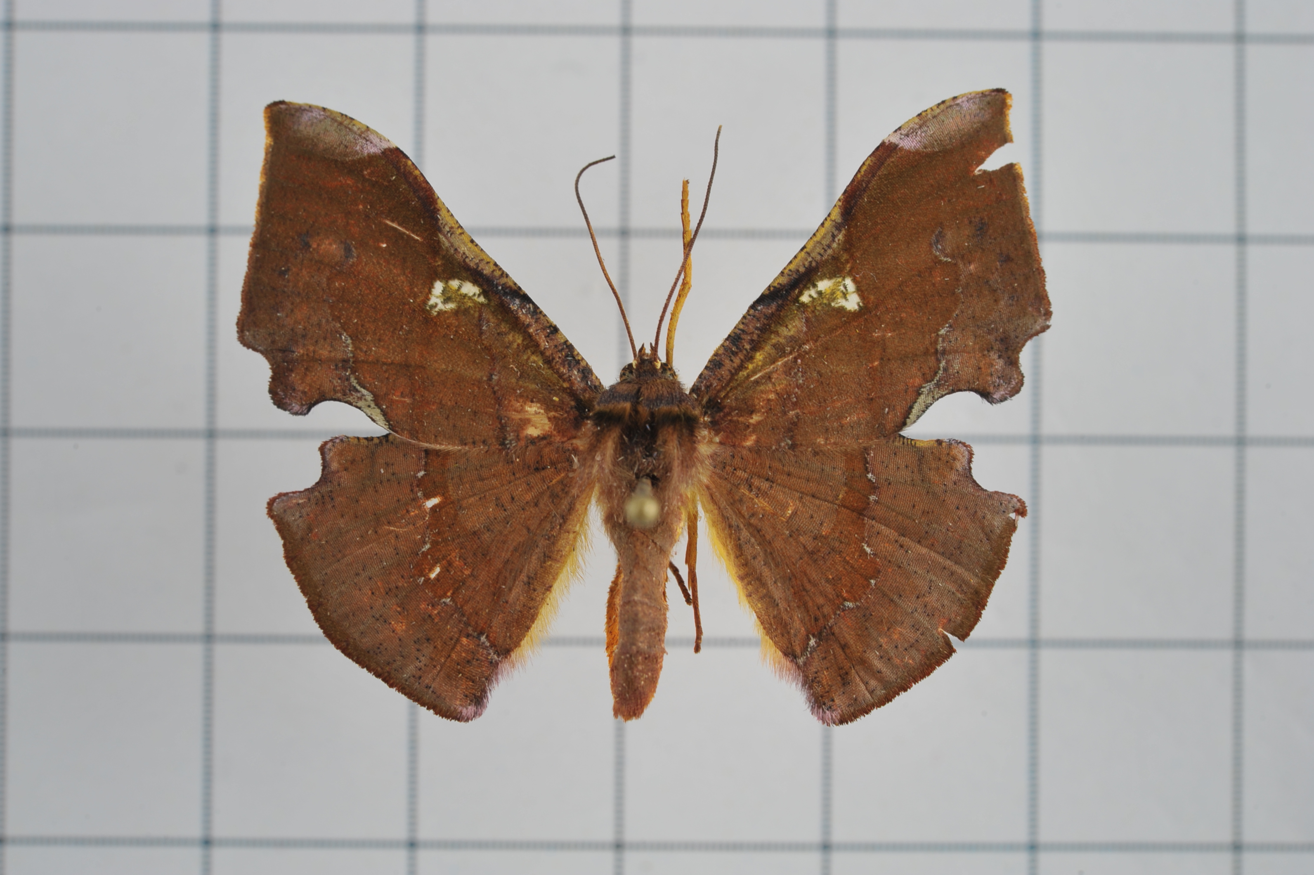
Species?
Fascellina chromataria
